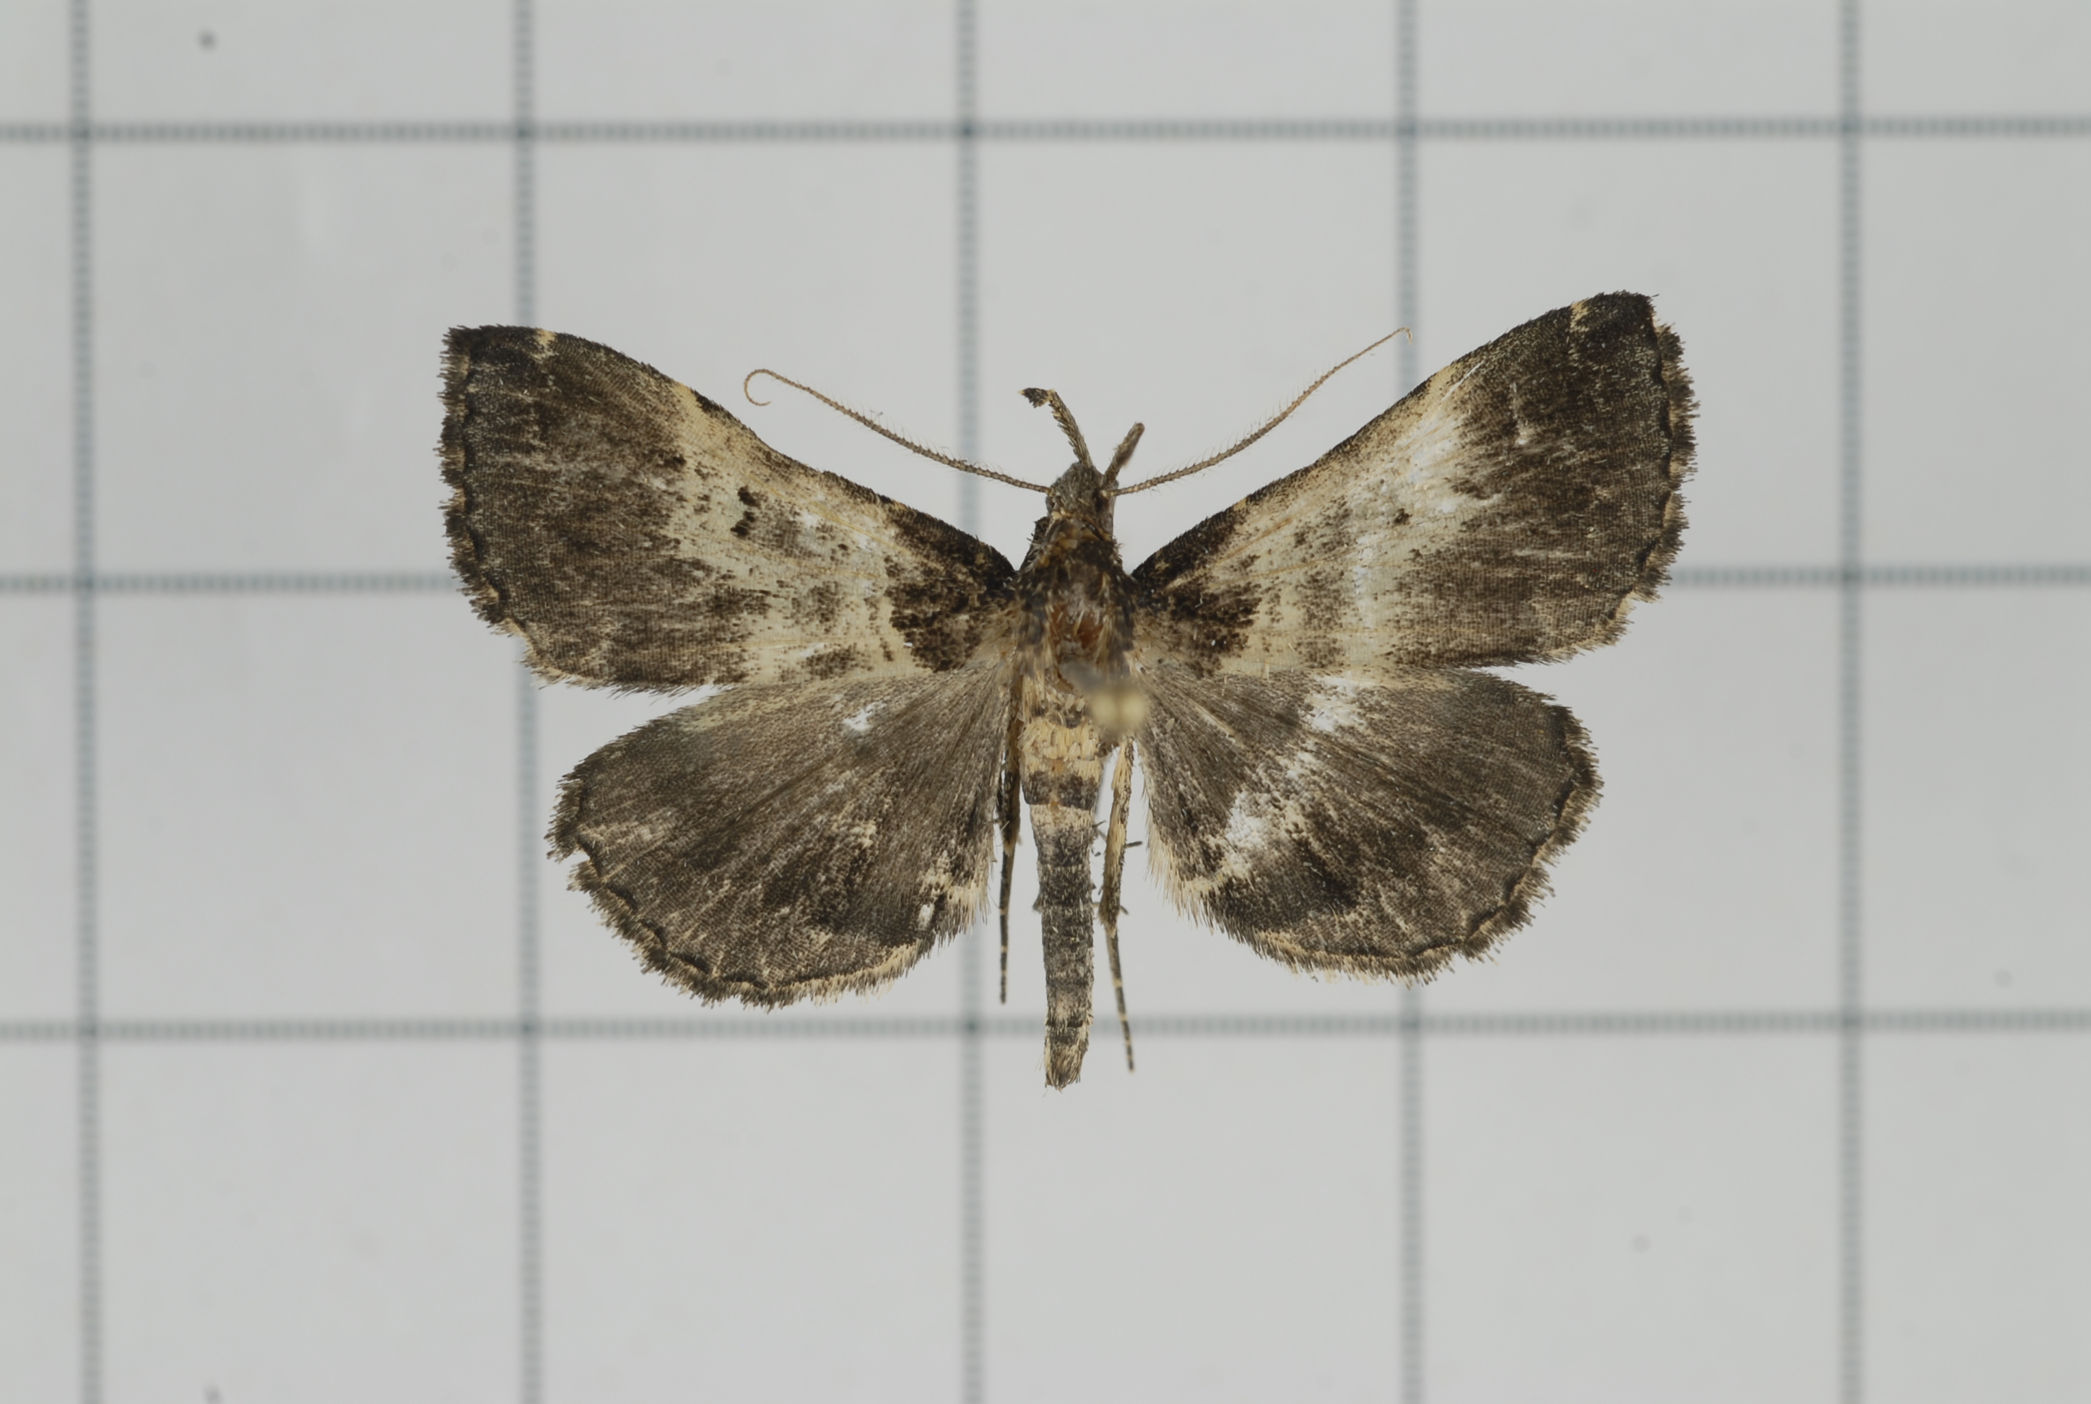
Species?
Bertula centralis
